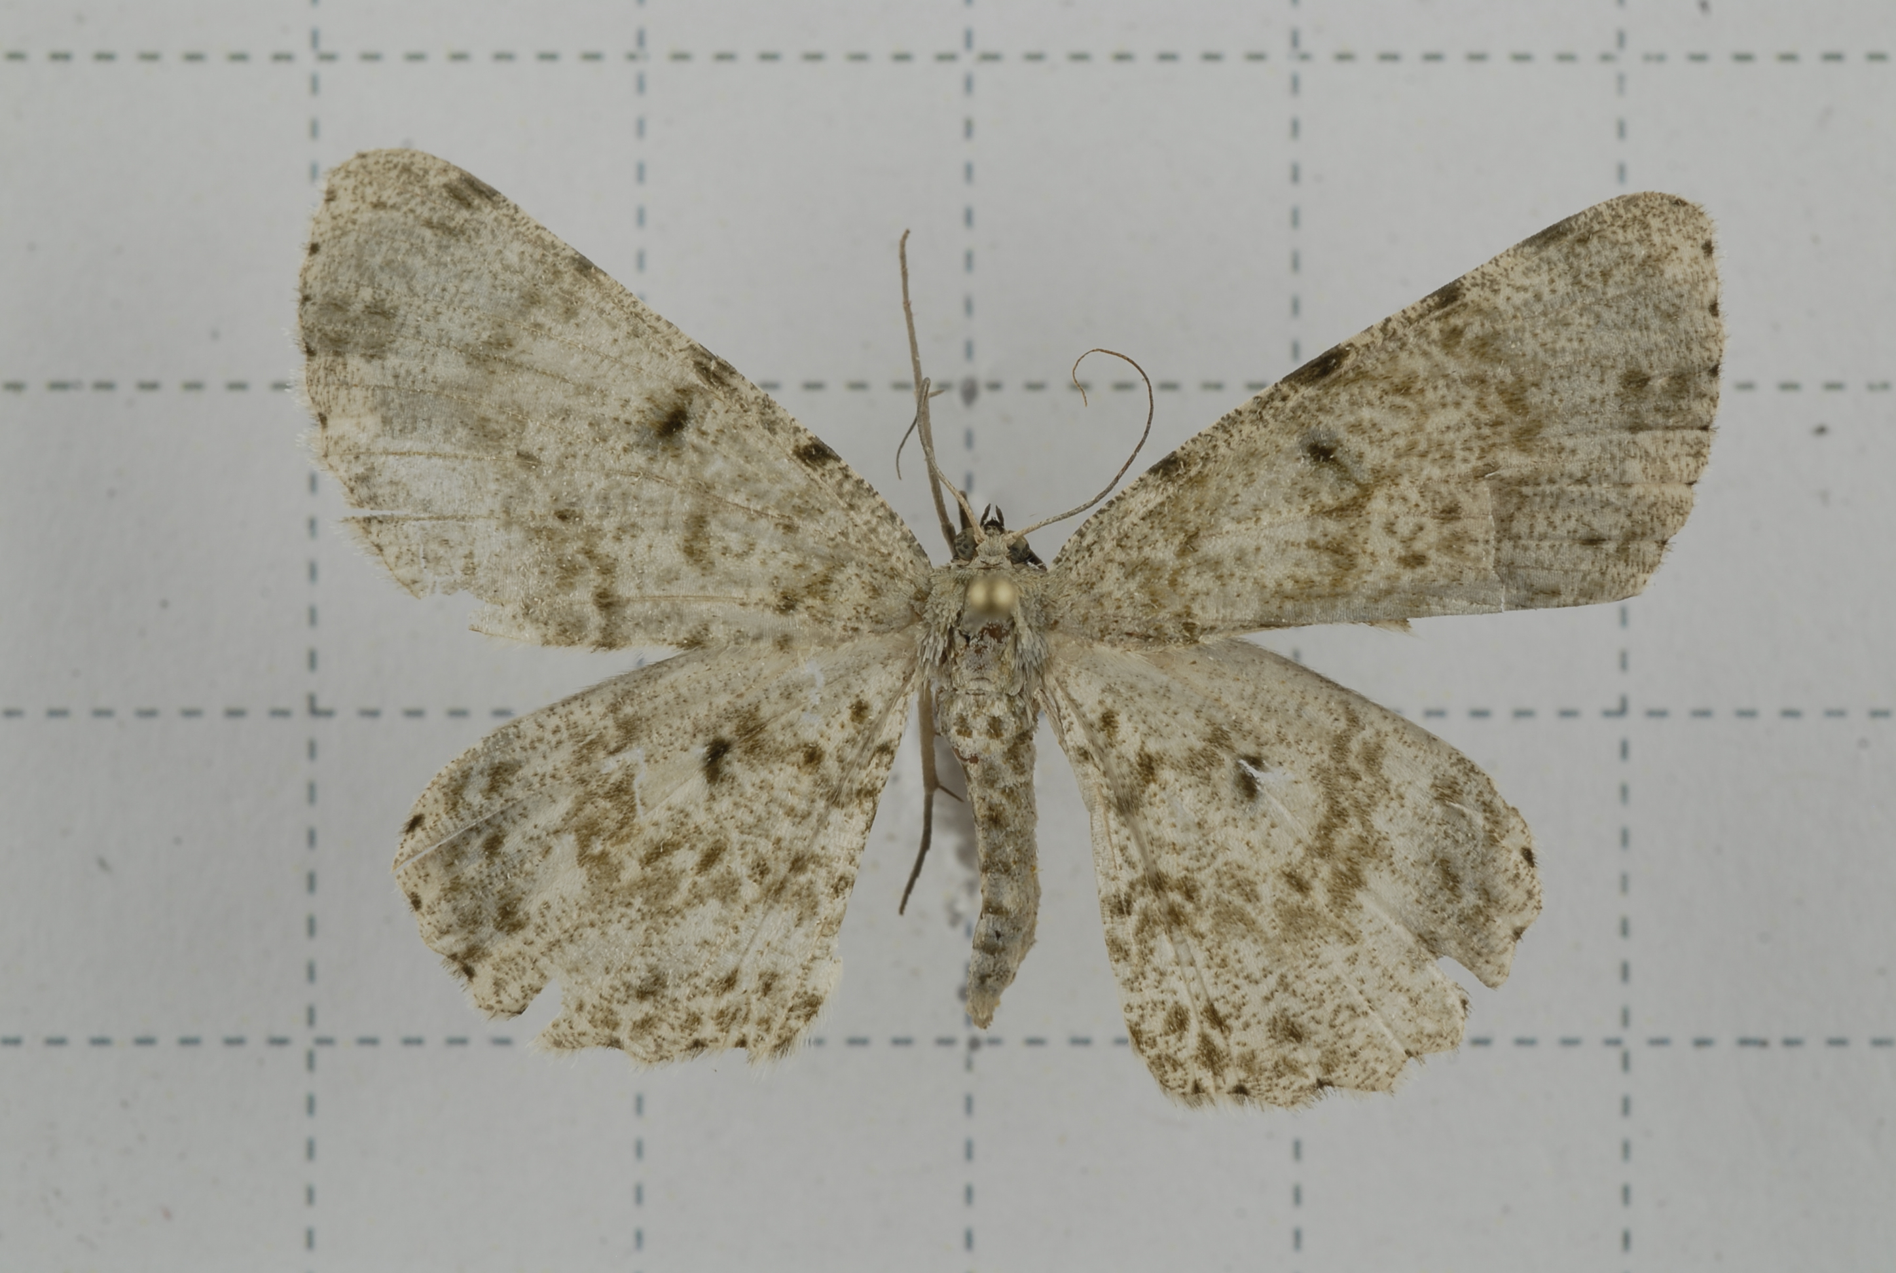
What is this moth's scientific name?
Catoria sublavaria
